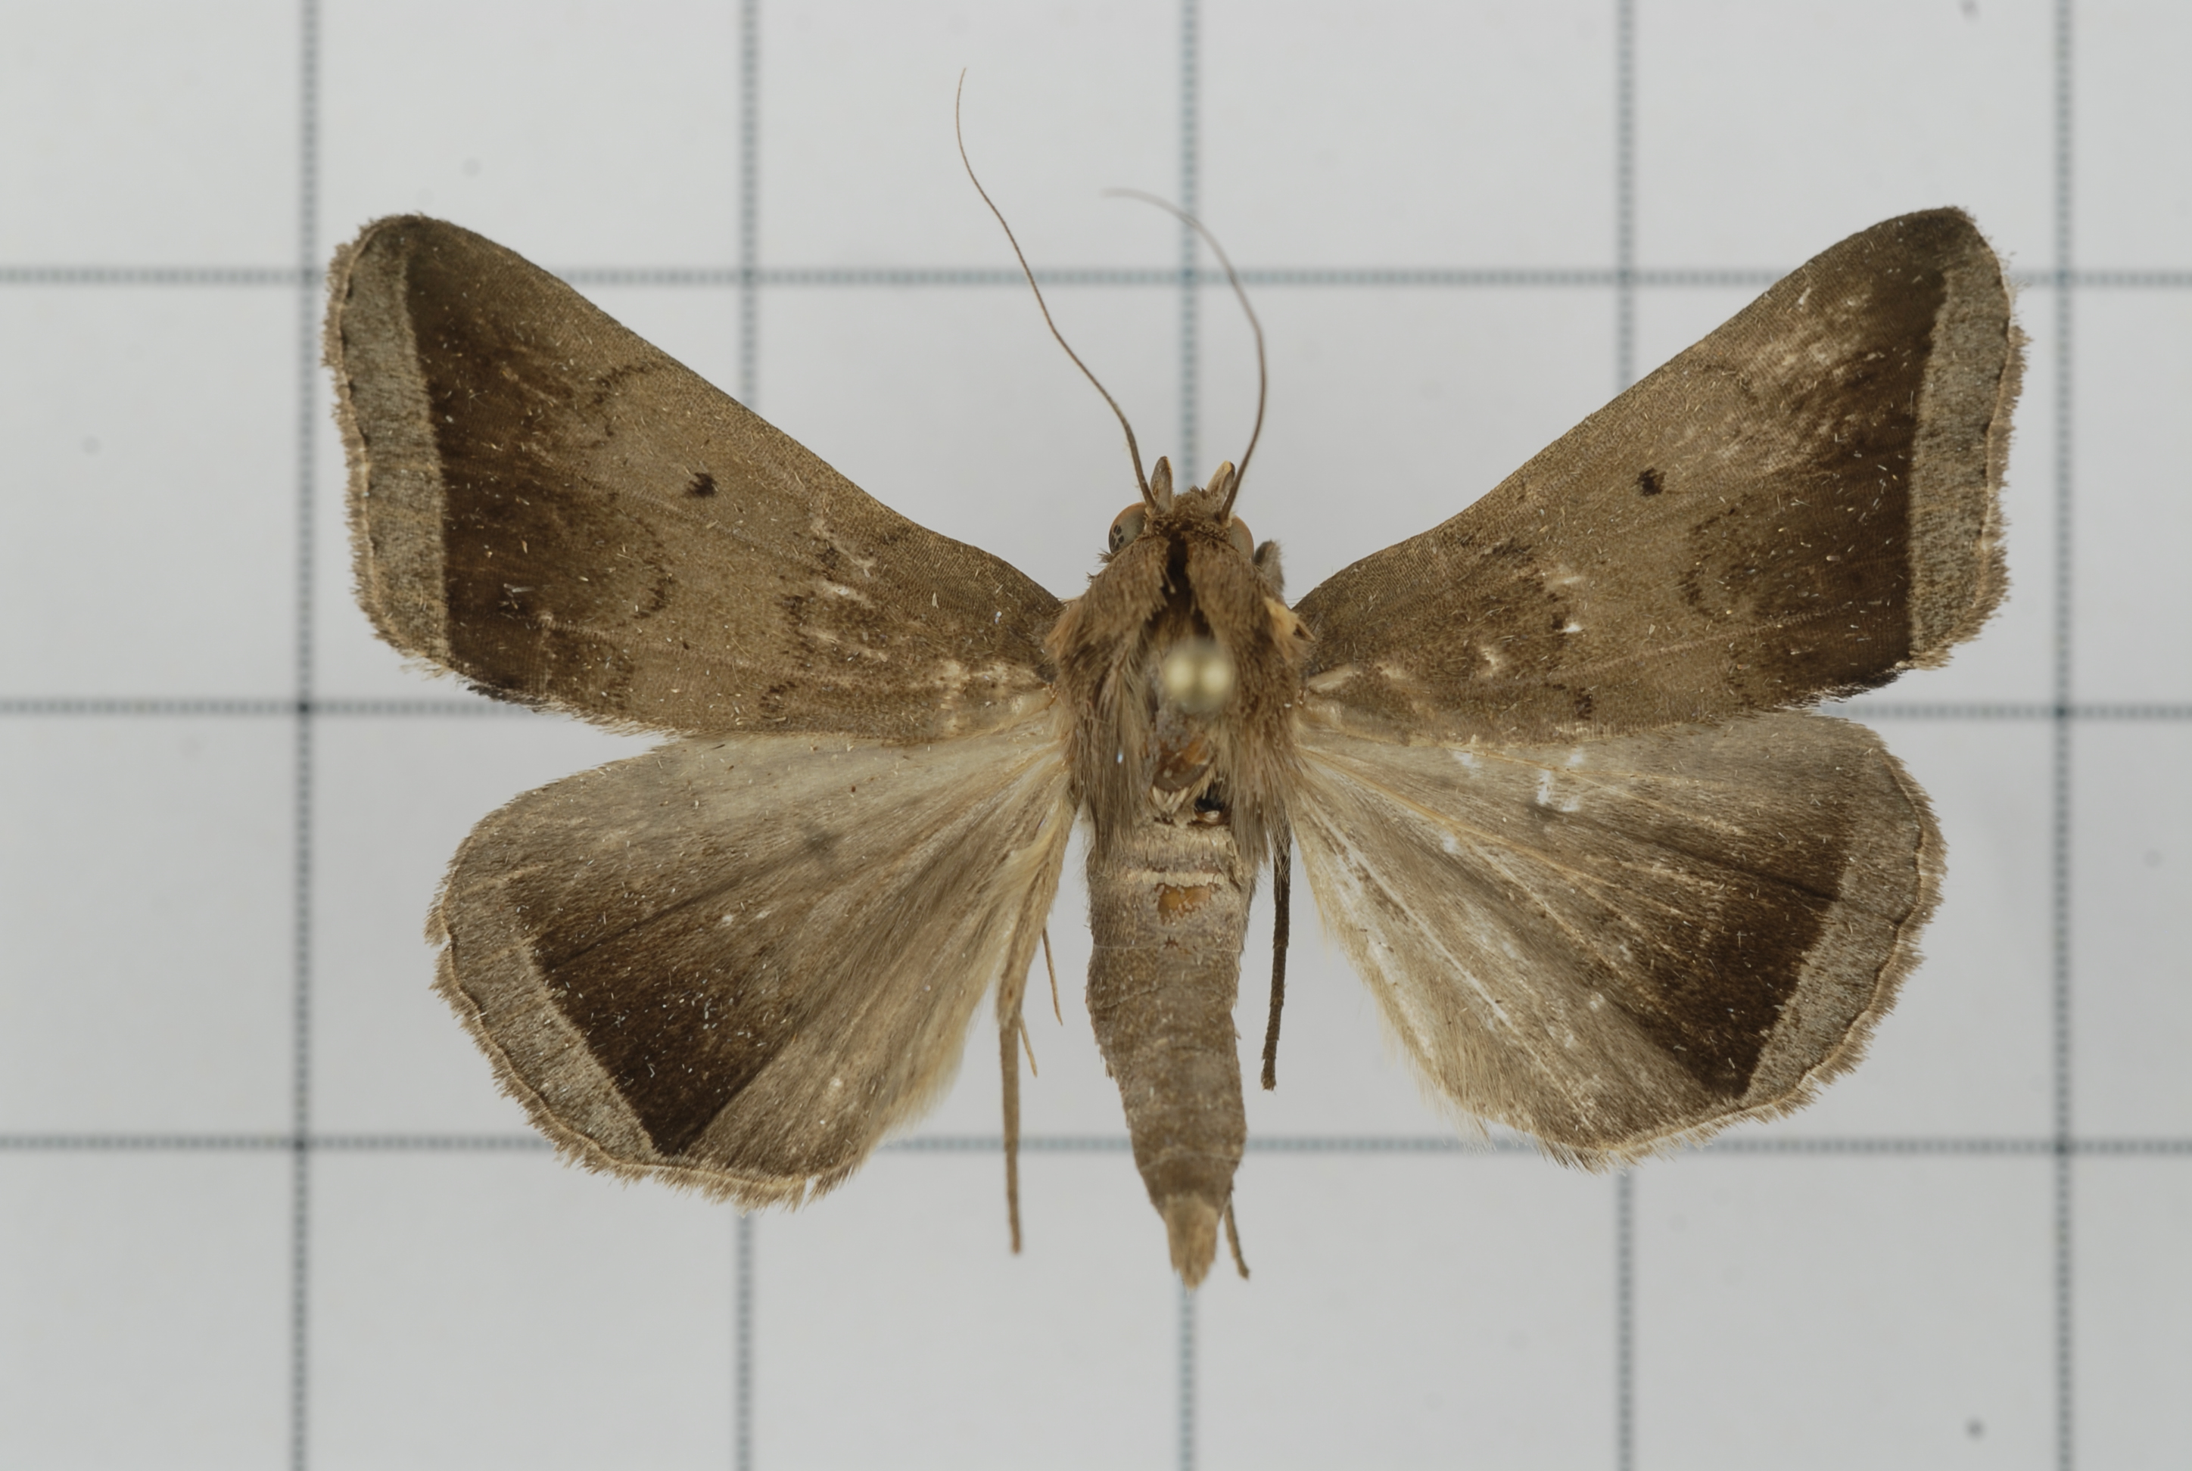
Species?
Simplicia bimarginata
